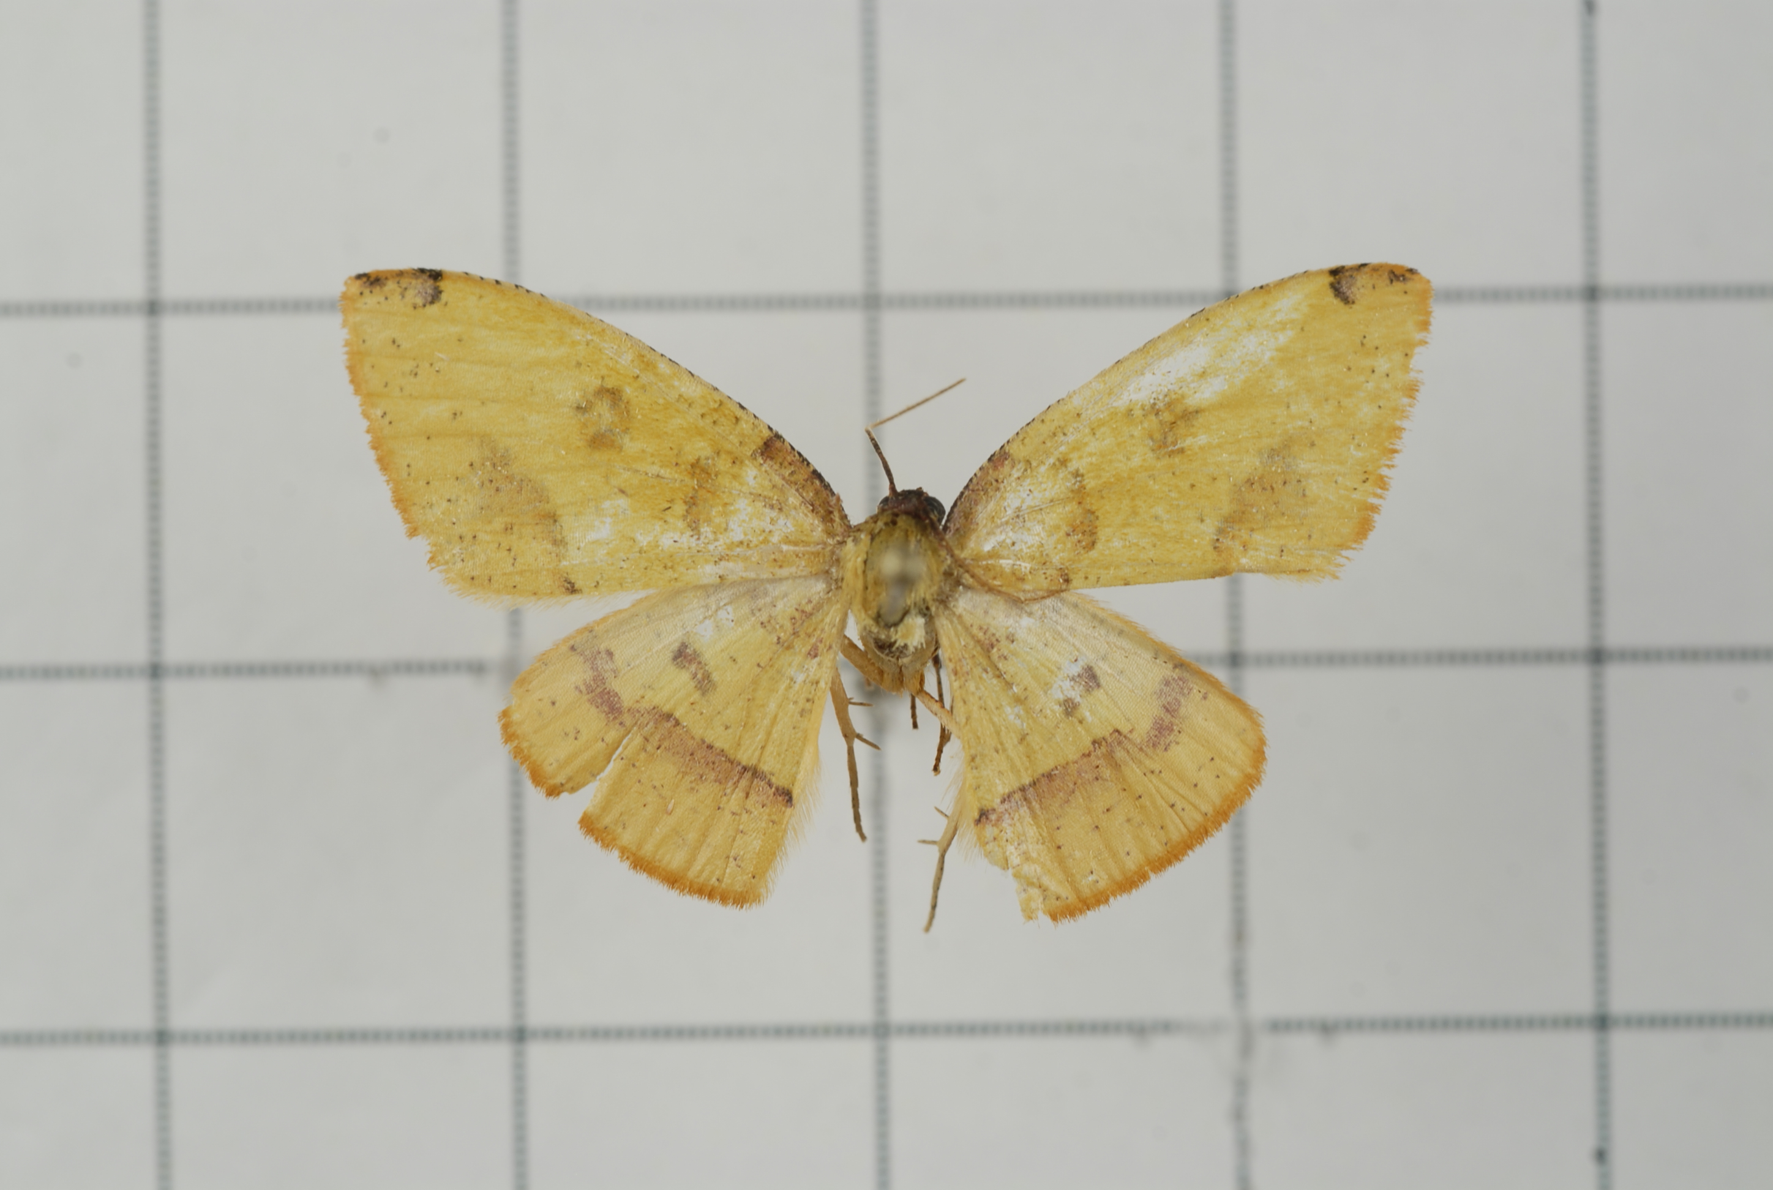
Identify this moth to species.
Heterolocha coccinea
